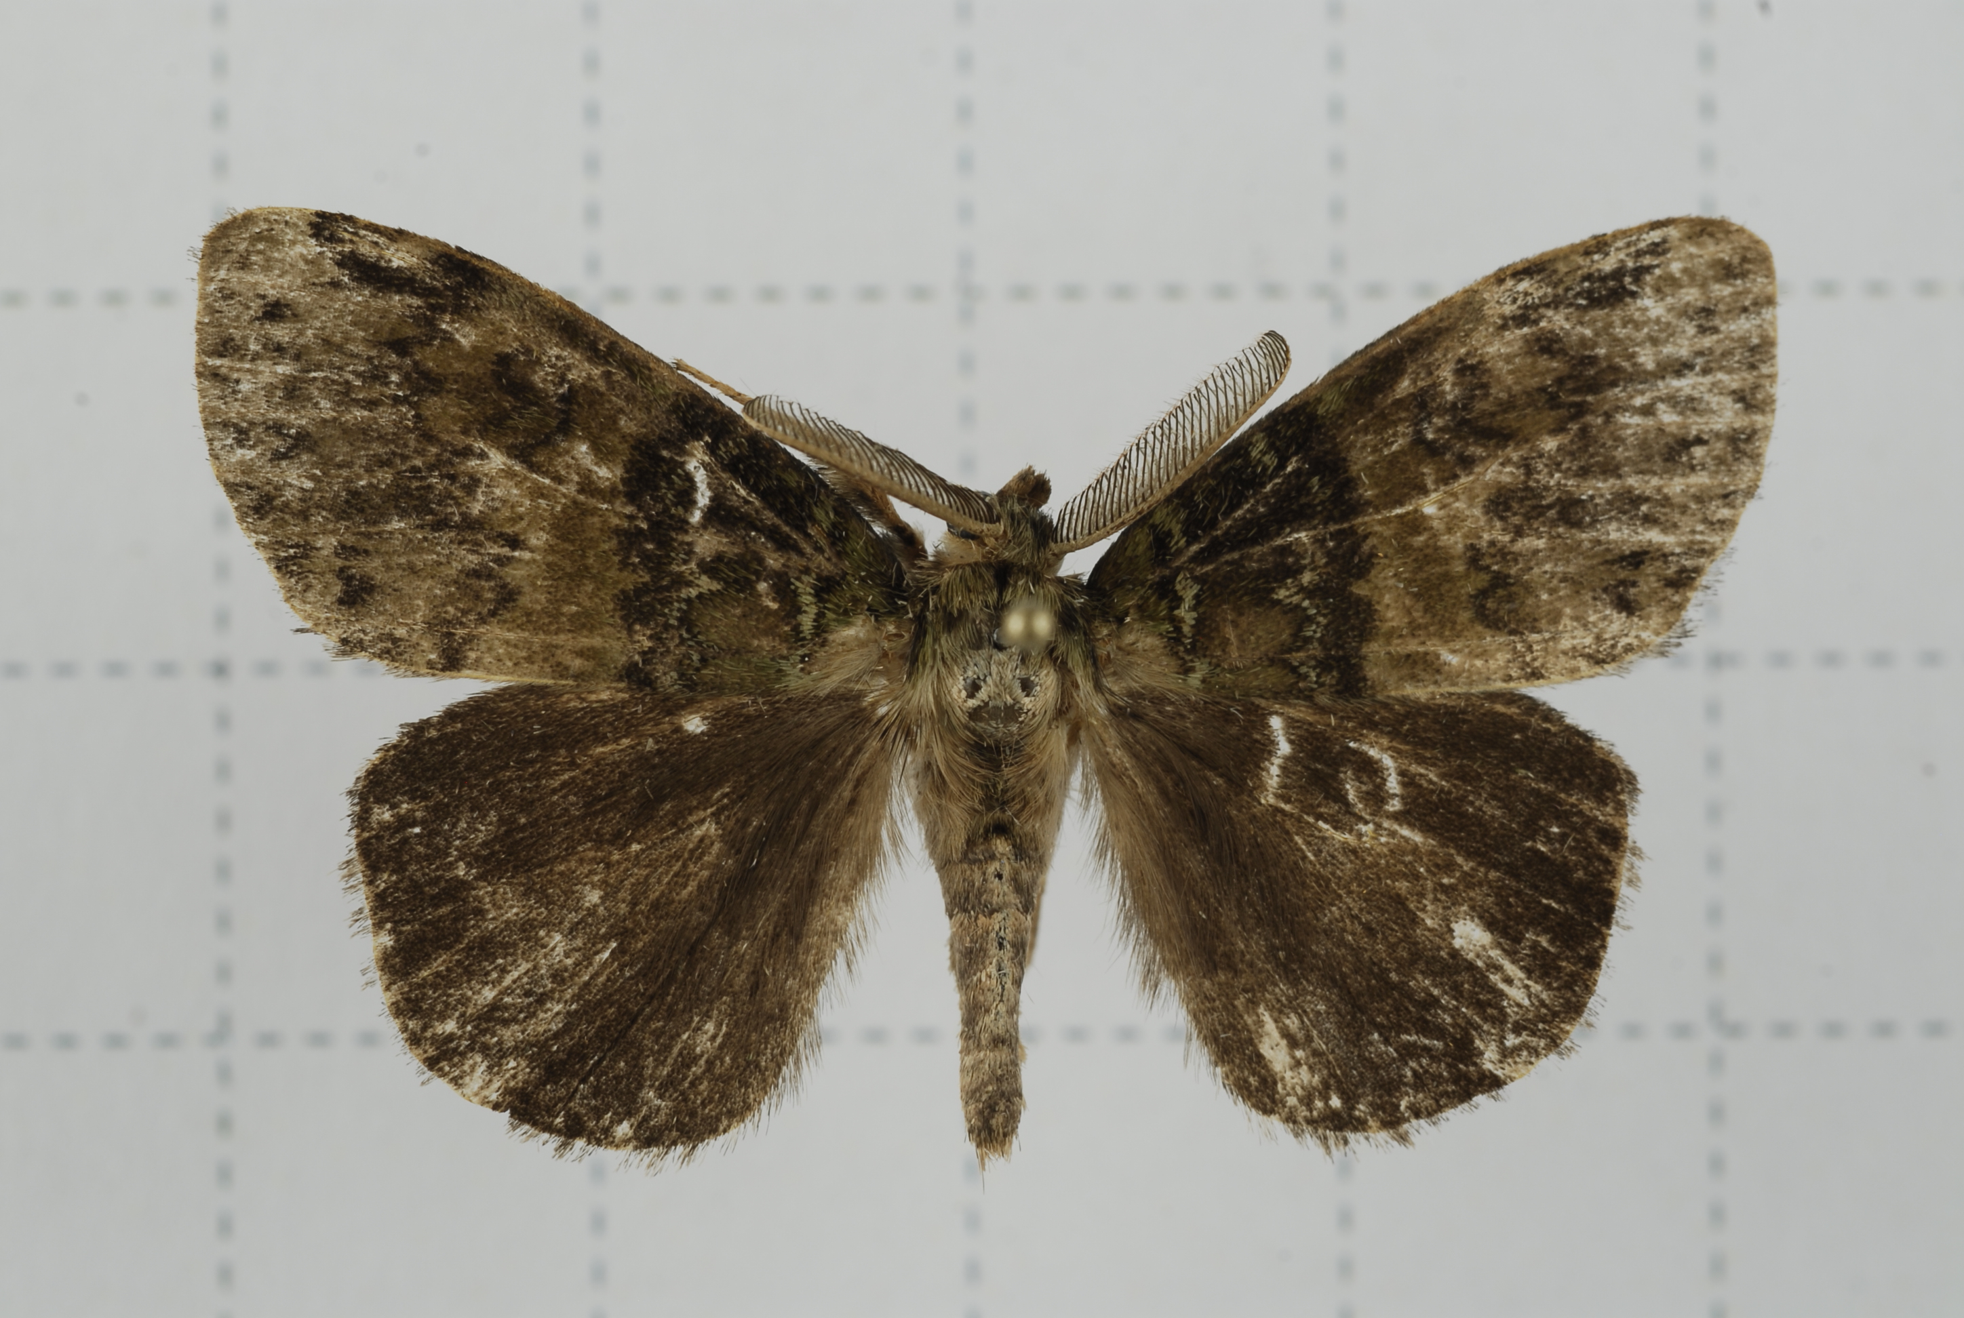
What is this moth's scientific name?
Ilema olivacea
